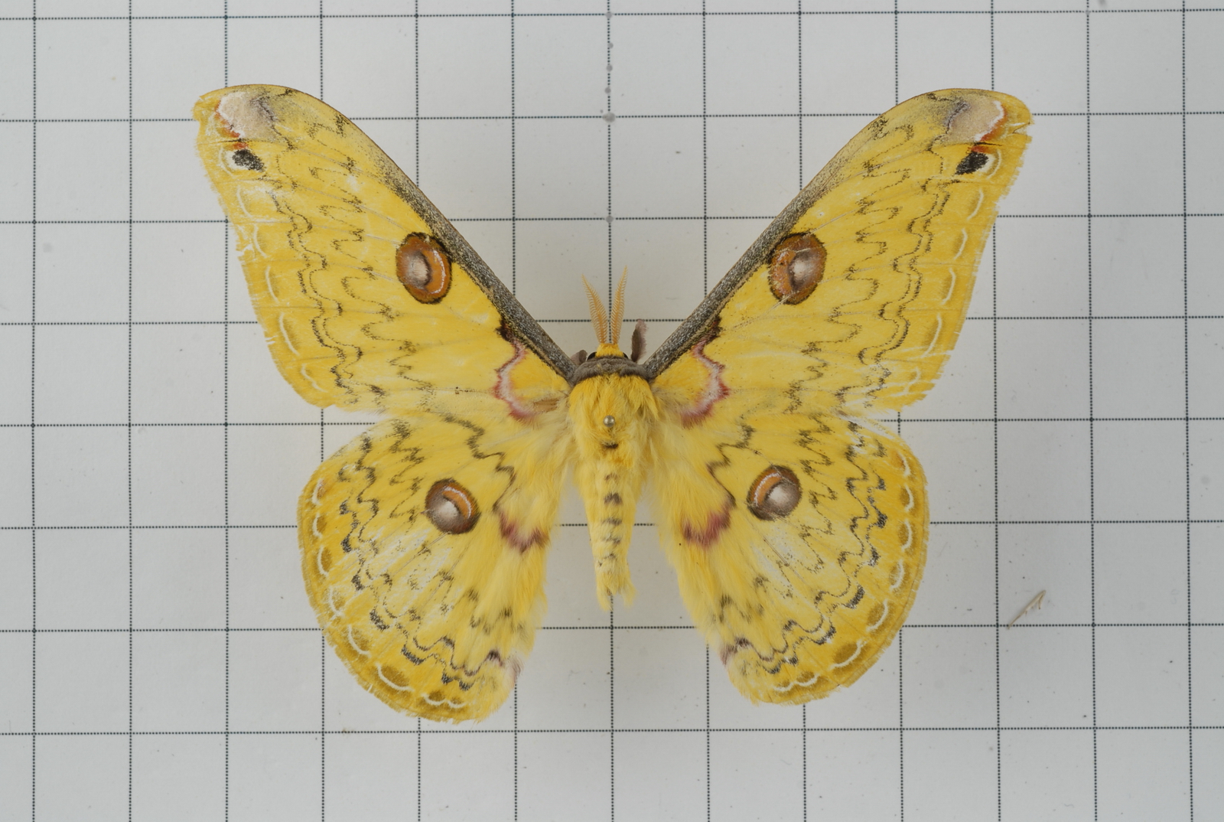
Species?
Loepa formosensis
